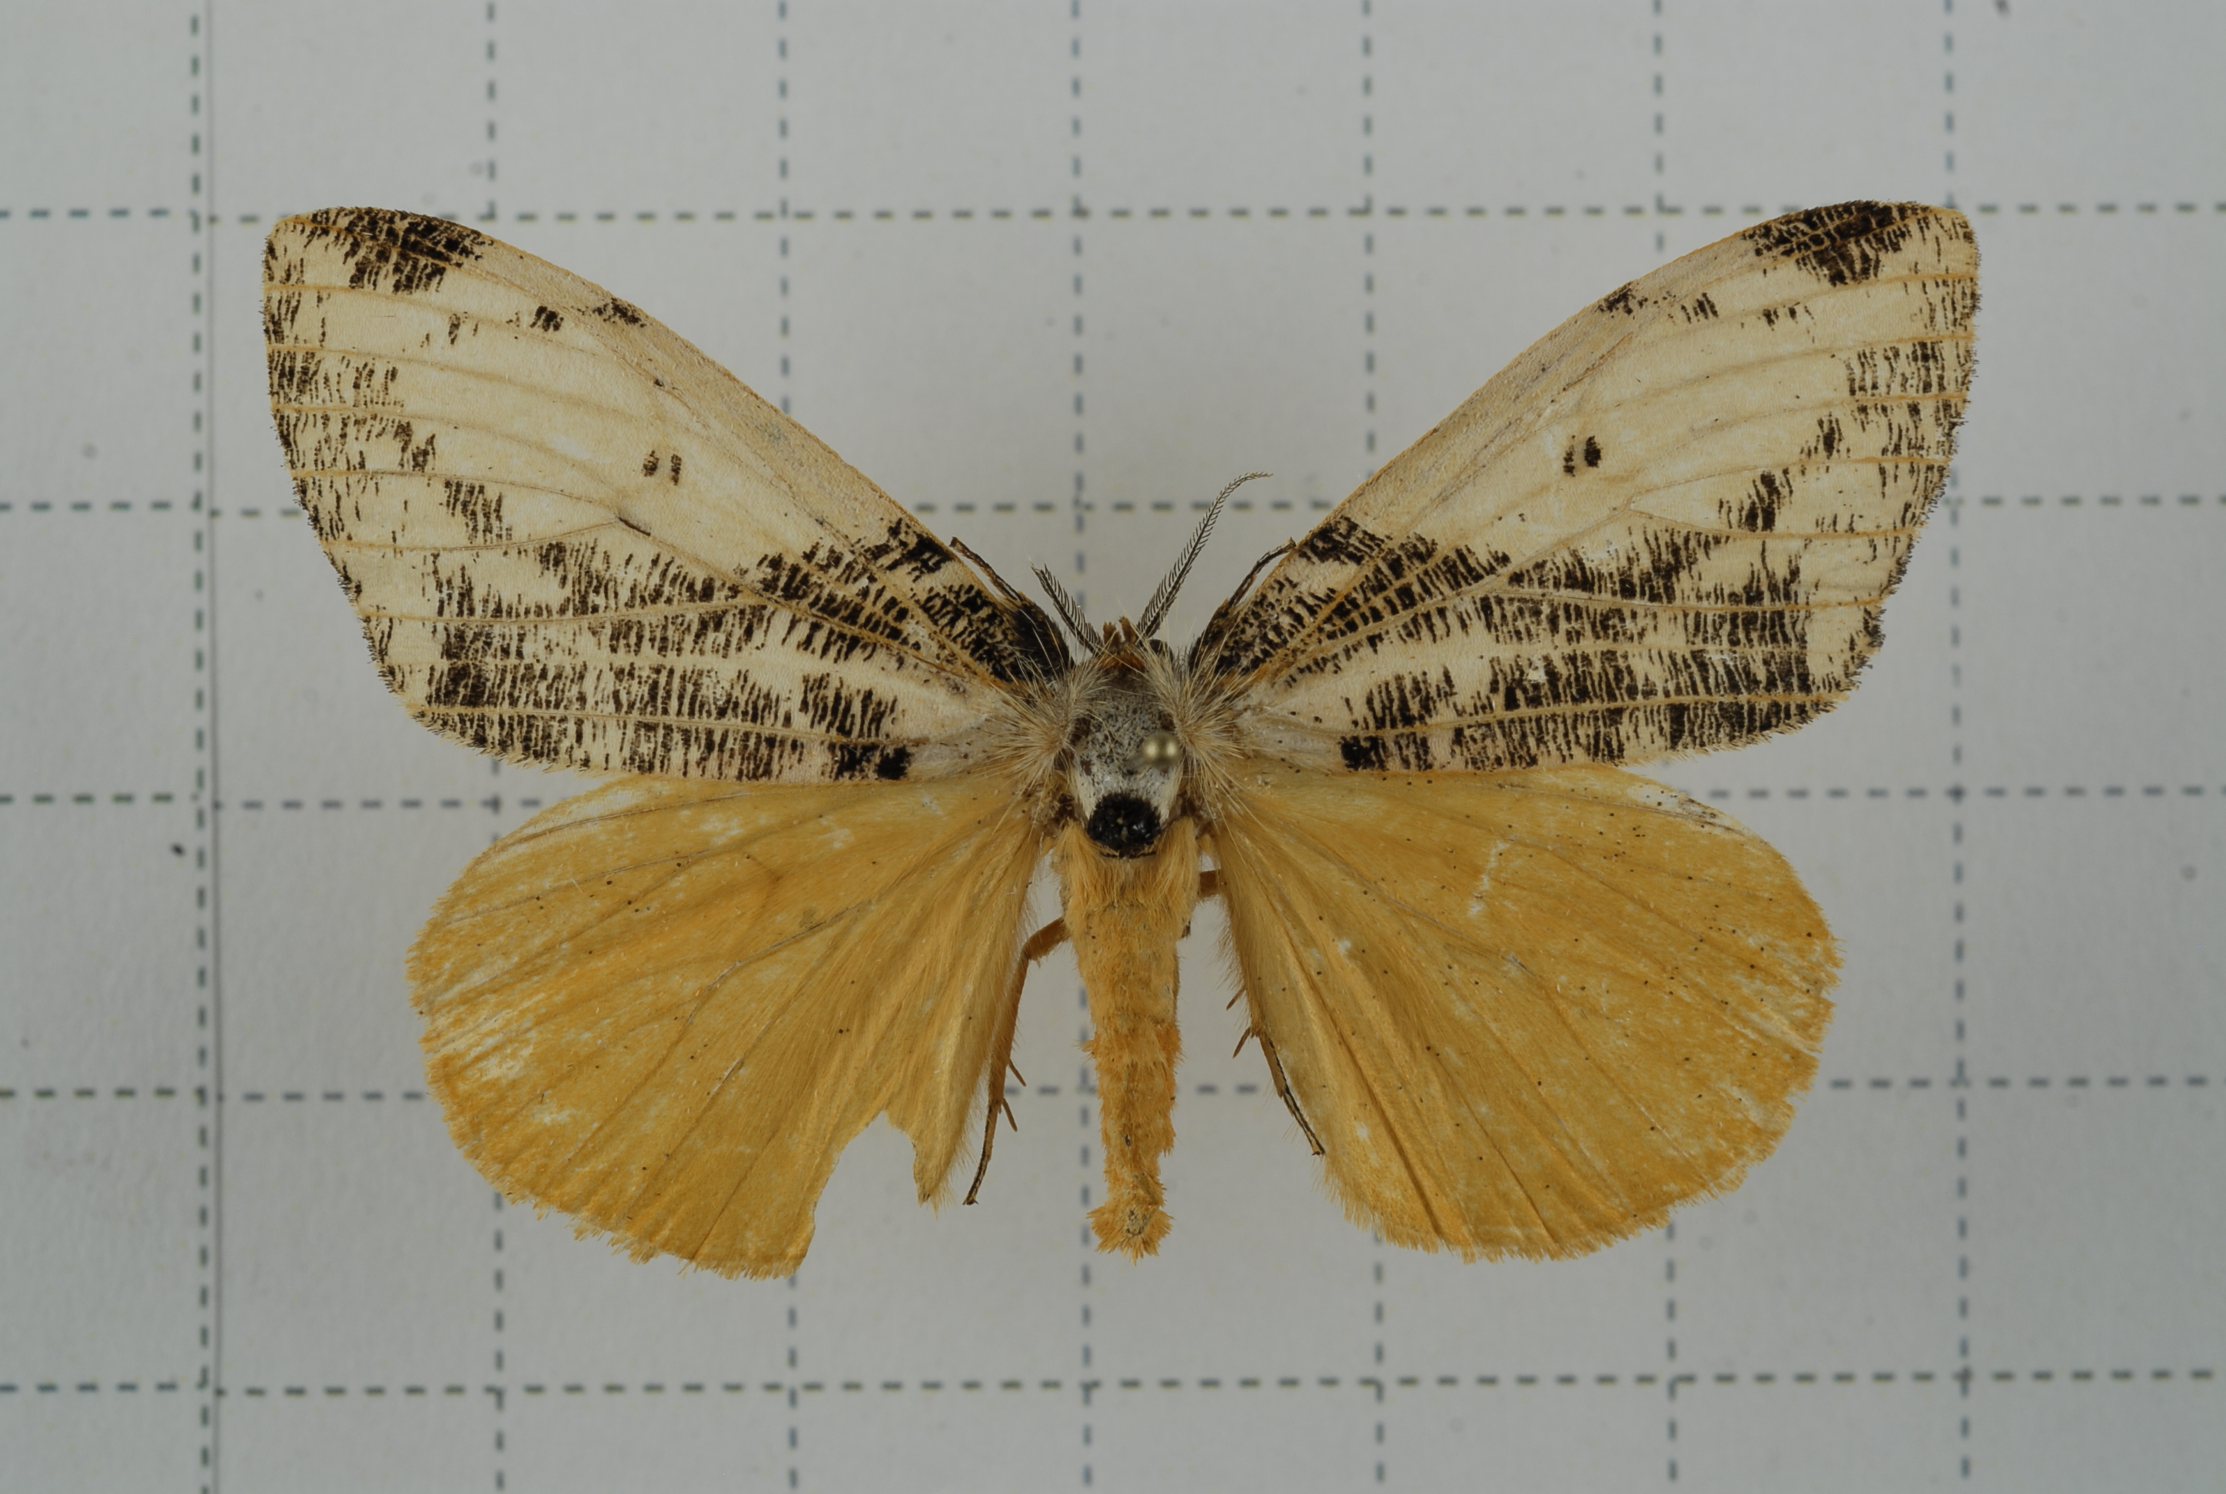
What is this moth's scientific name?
Locharna strigipennis
